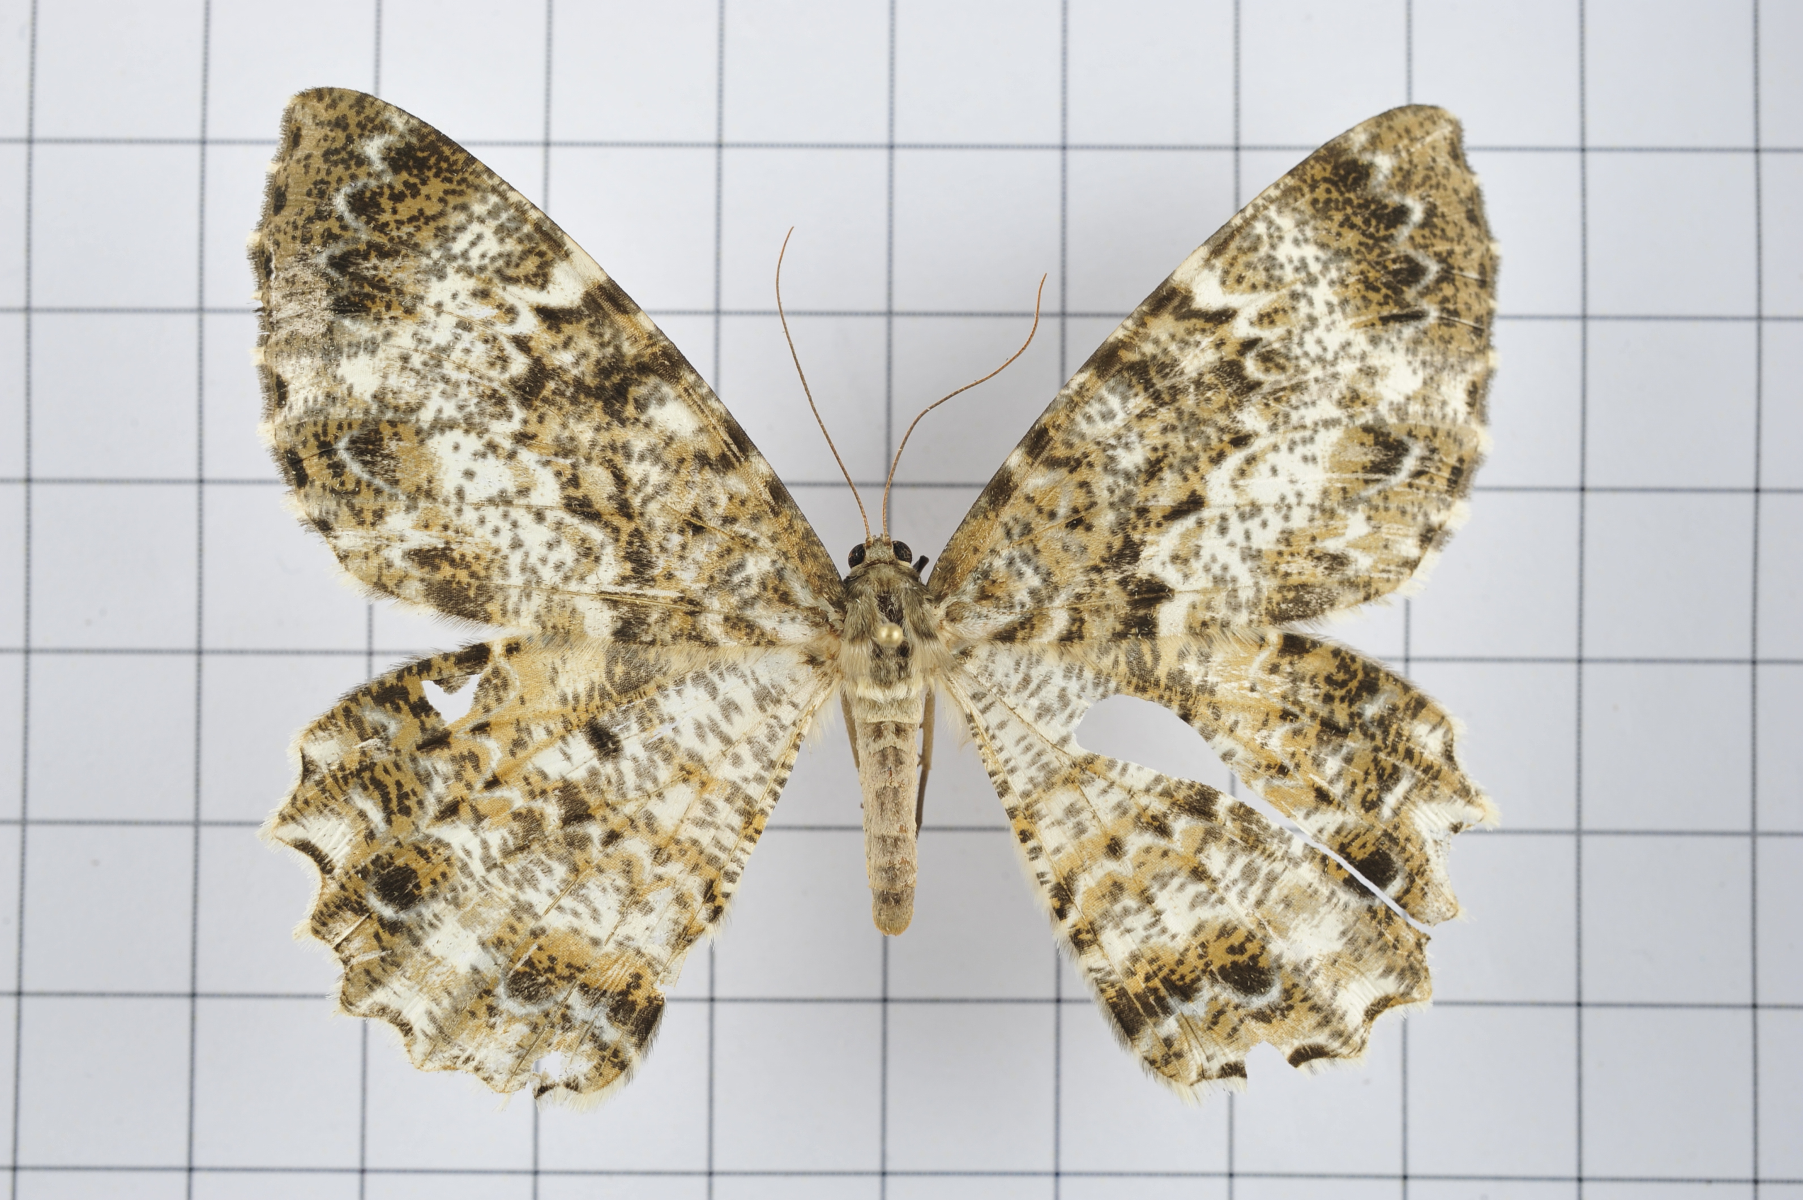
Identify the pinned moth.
Amblychia moltrechti
